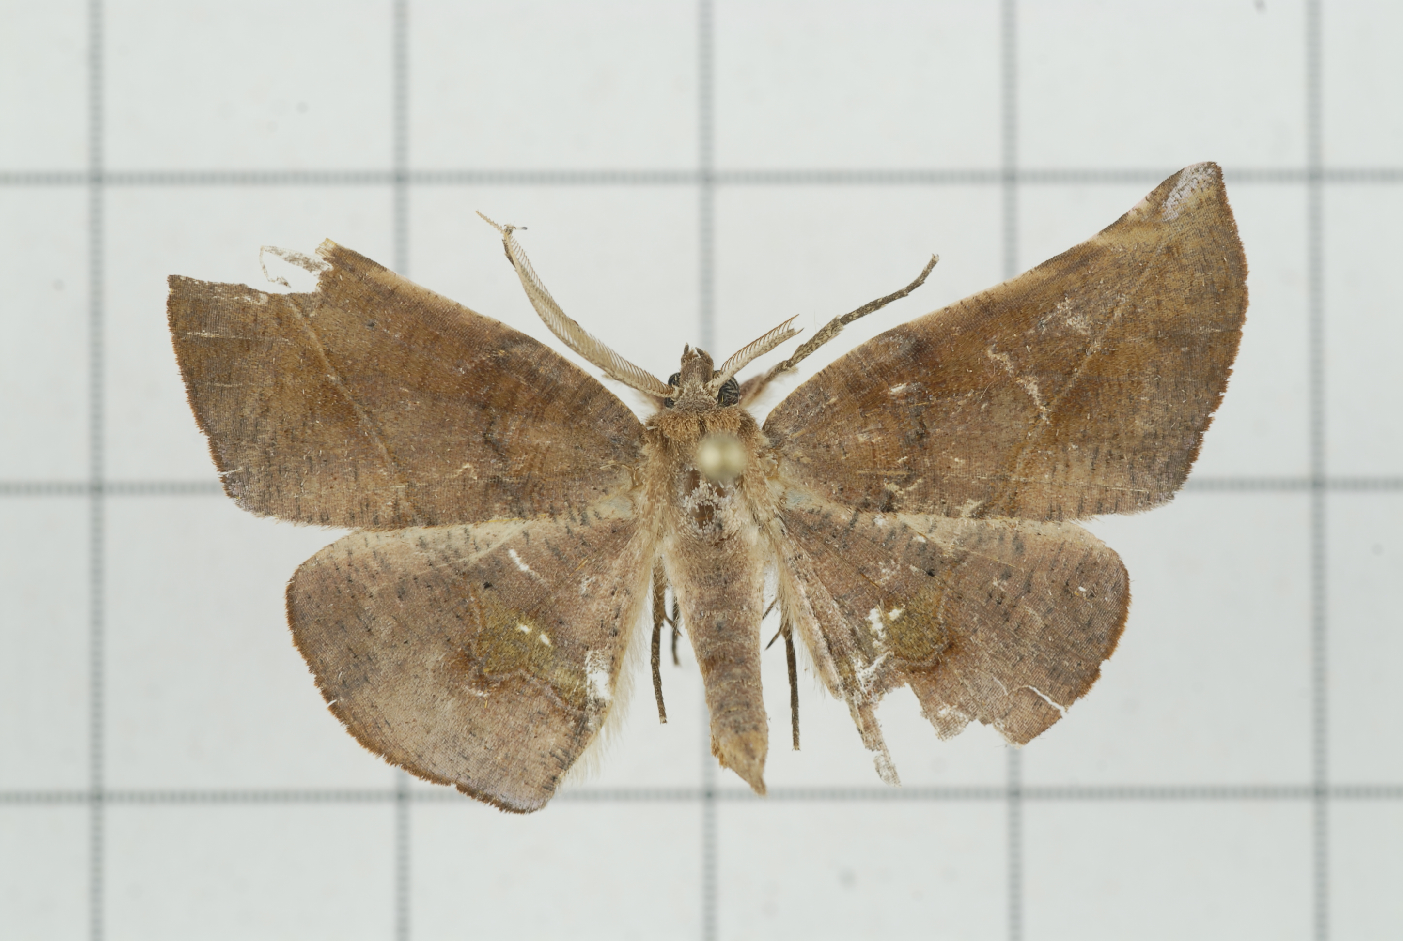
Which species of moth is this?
Garaeus apicata formosanus
